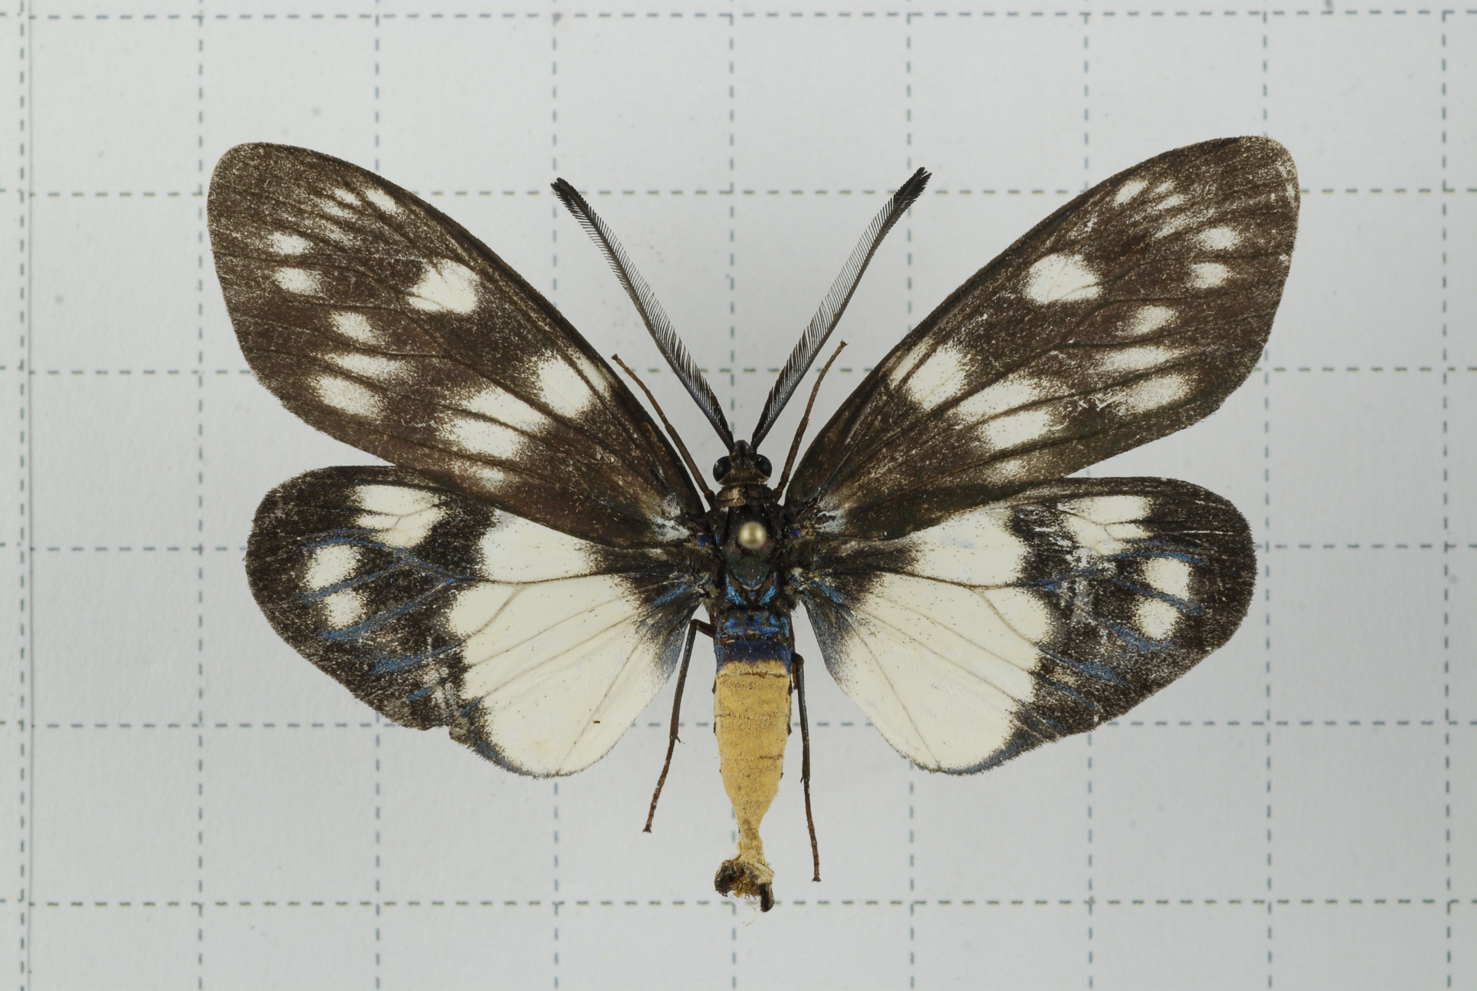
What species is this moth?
Eterusia aedea formosana
